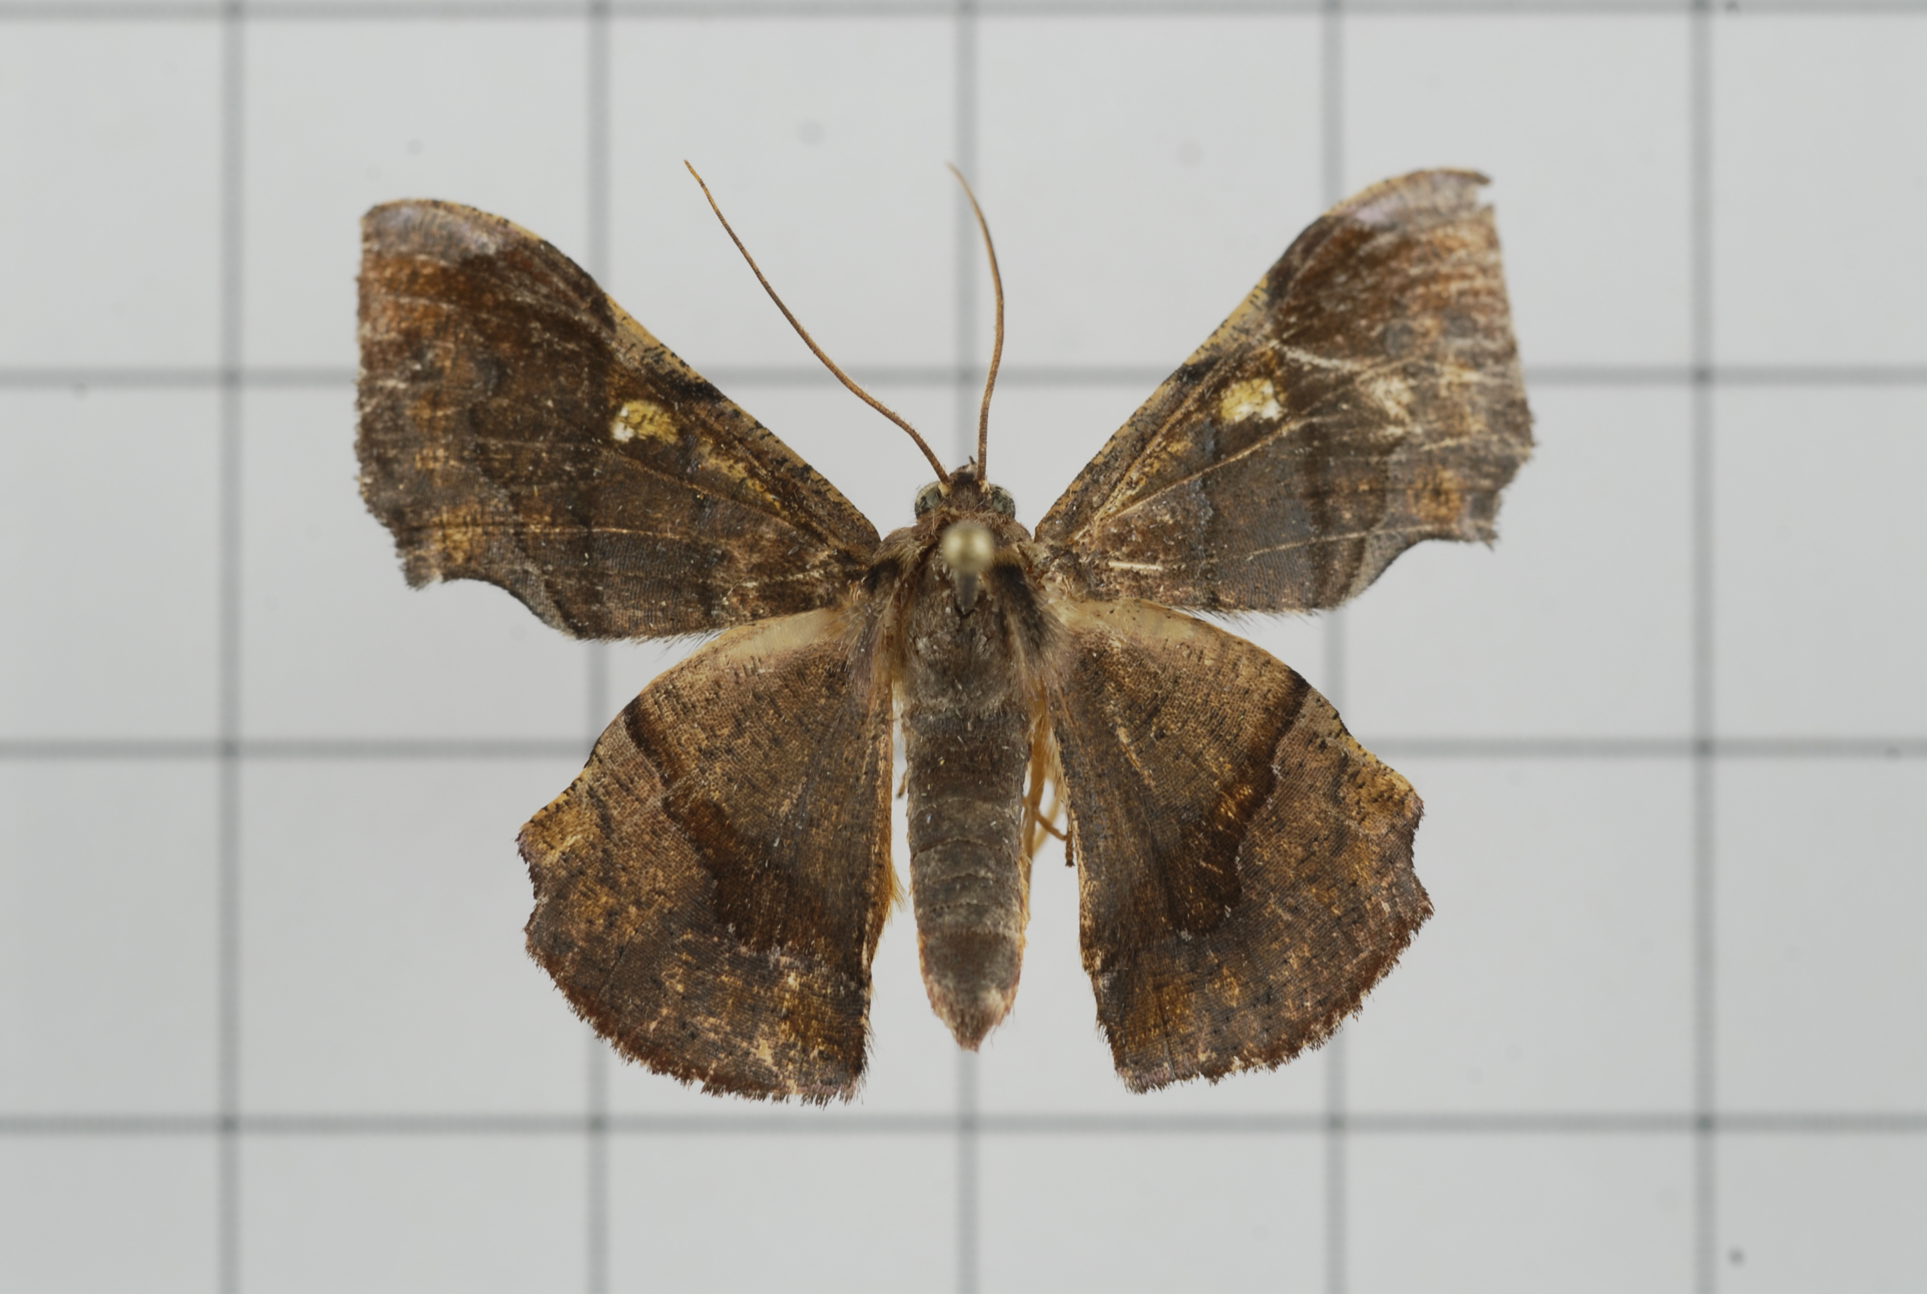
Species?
Fascellina chromataria
